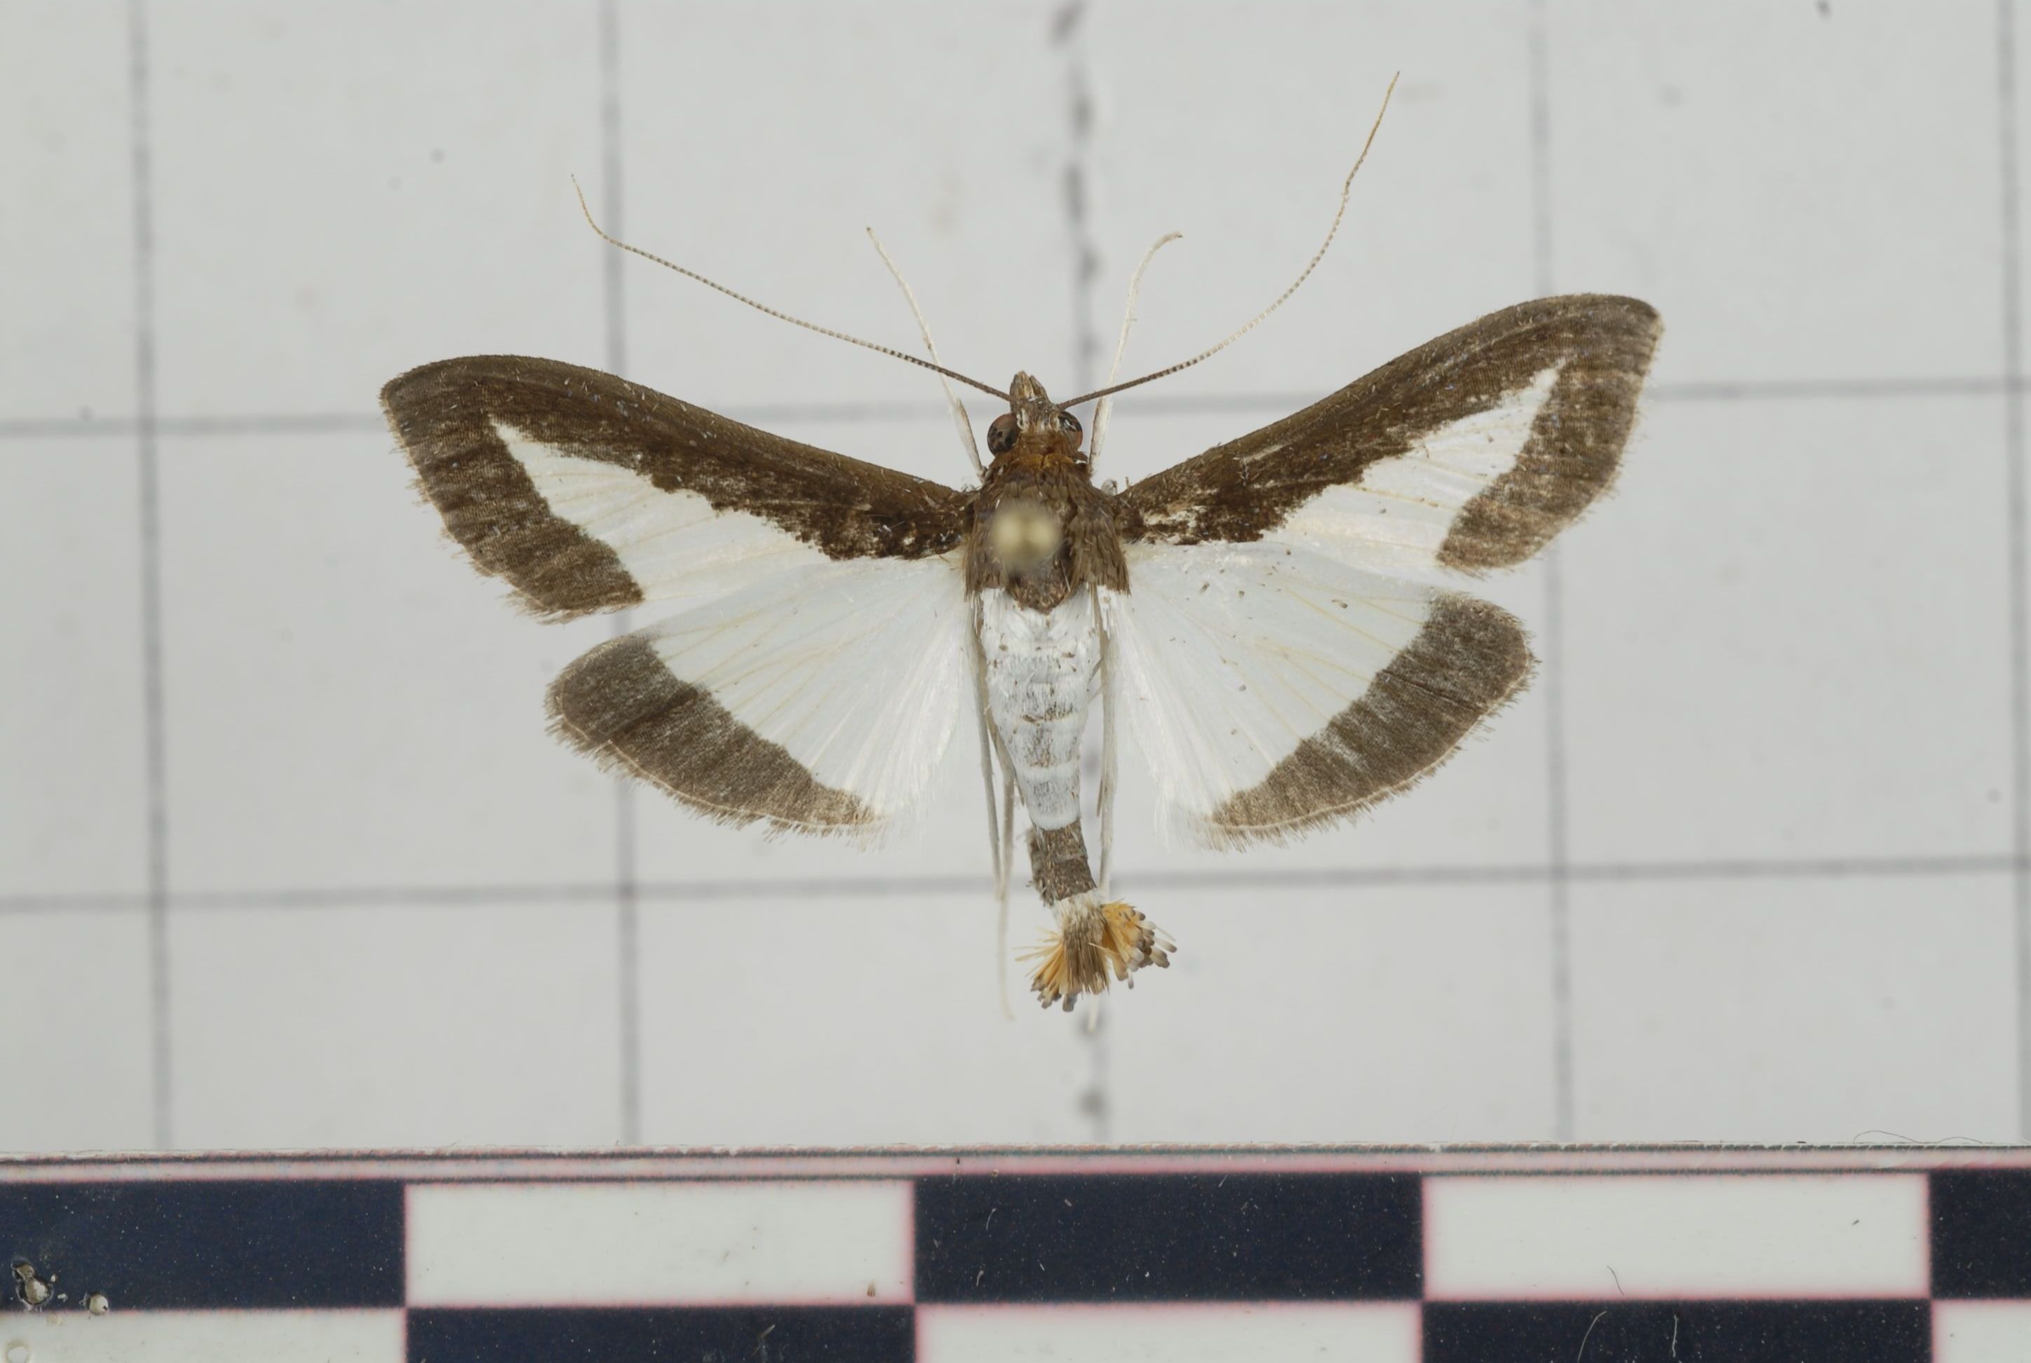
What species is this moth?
Diaphania indica
